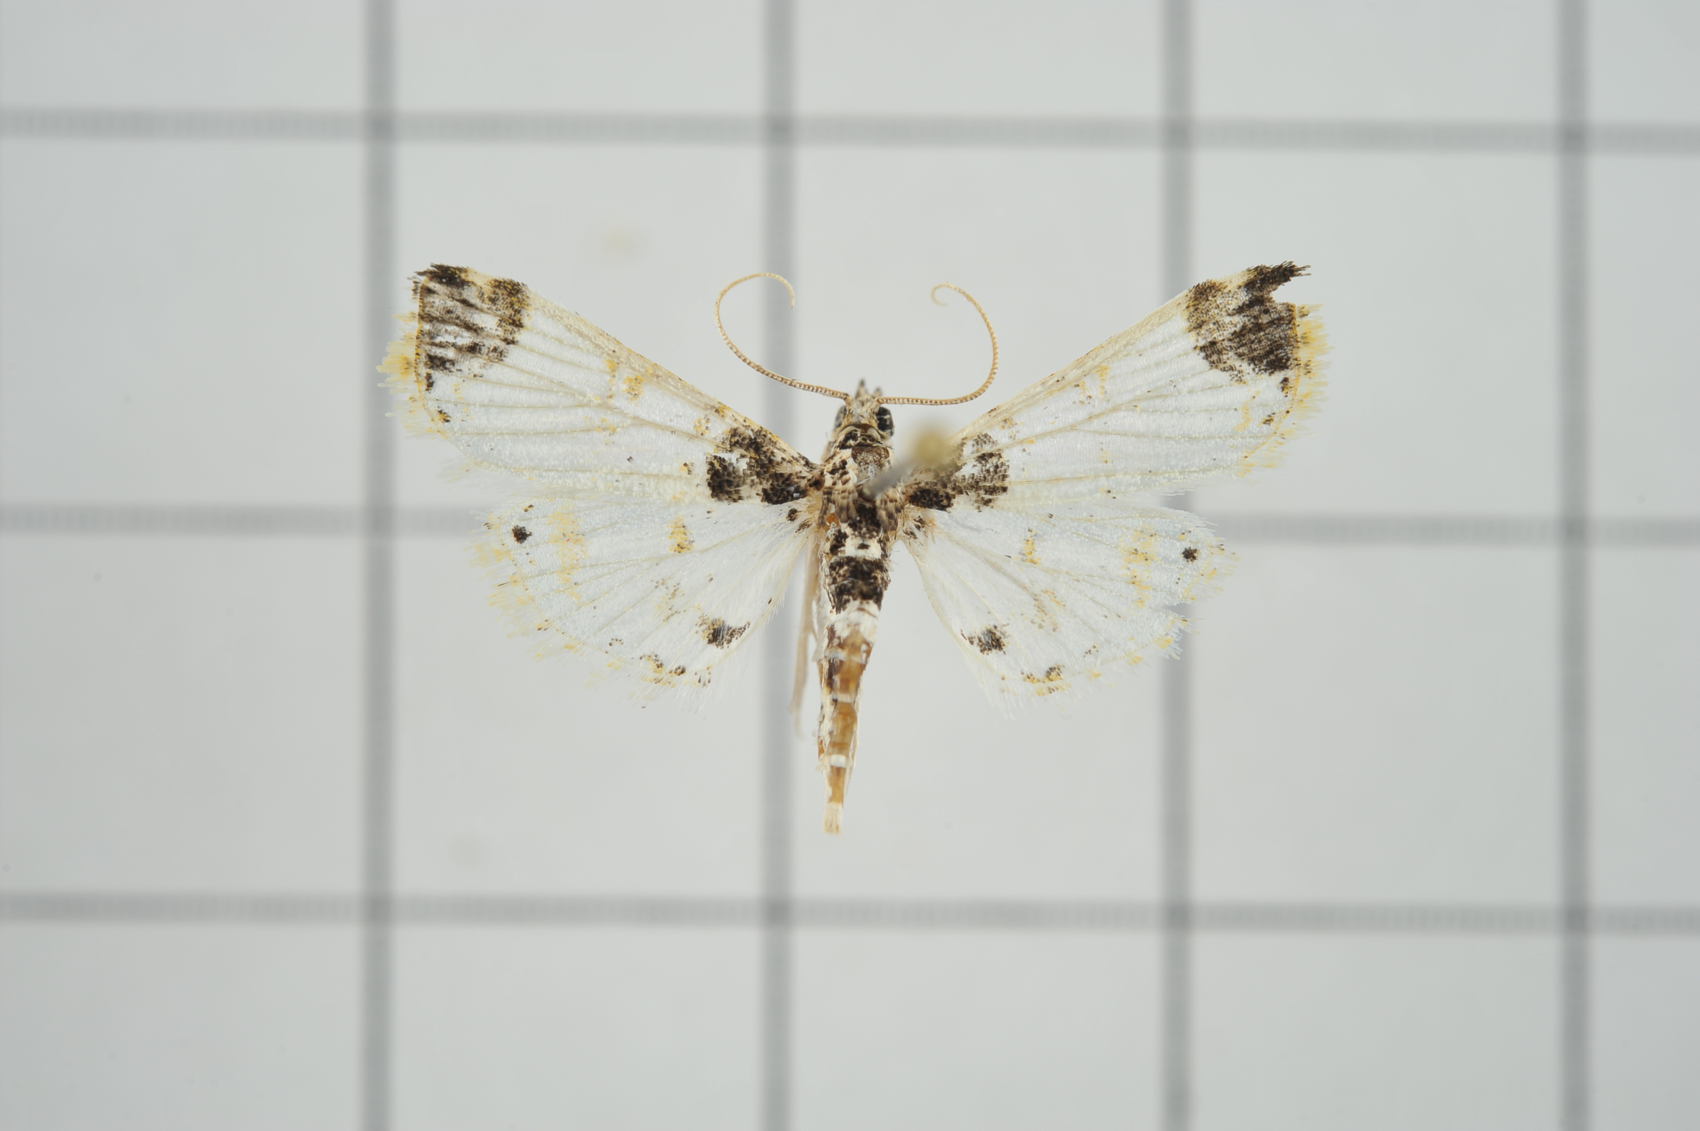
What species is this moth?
Analyta apicalis
